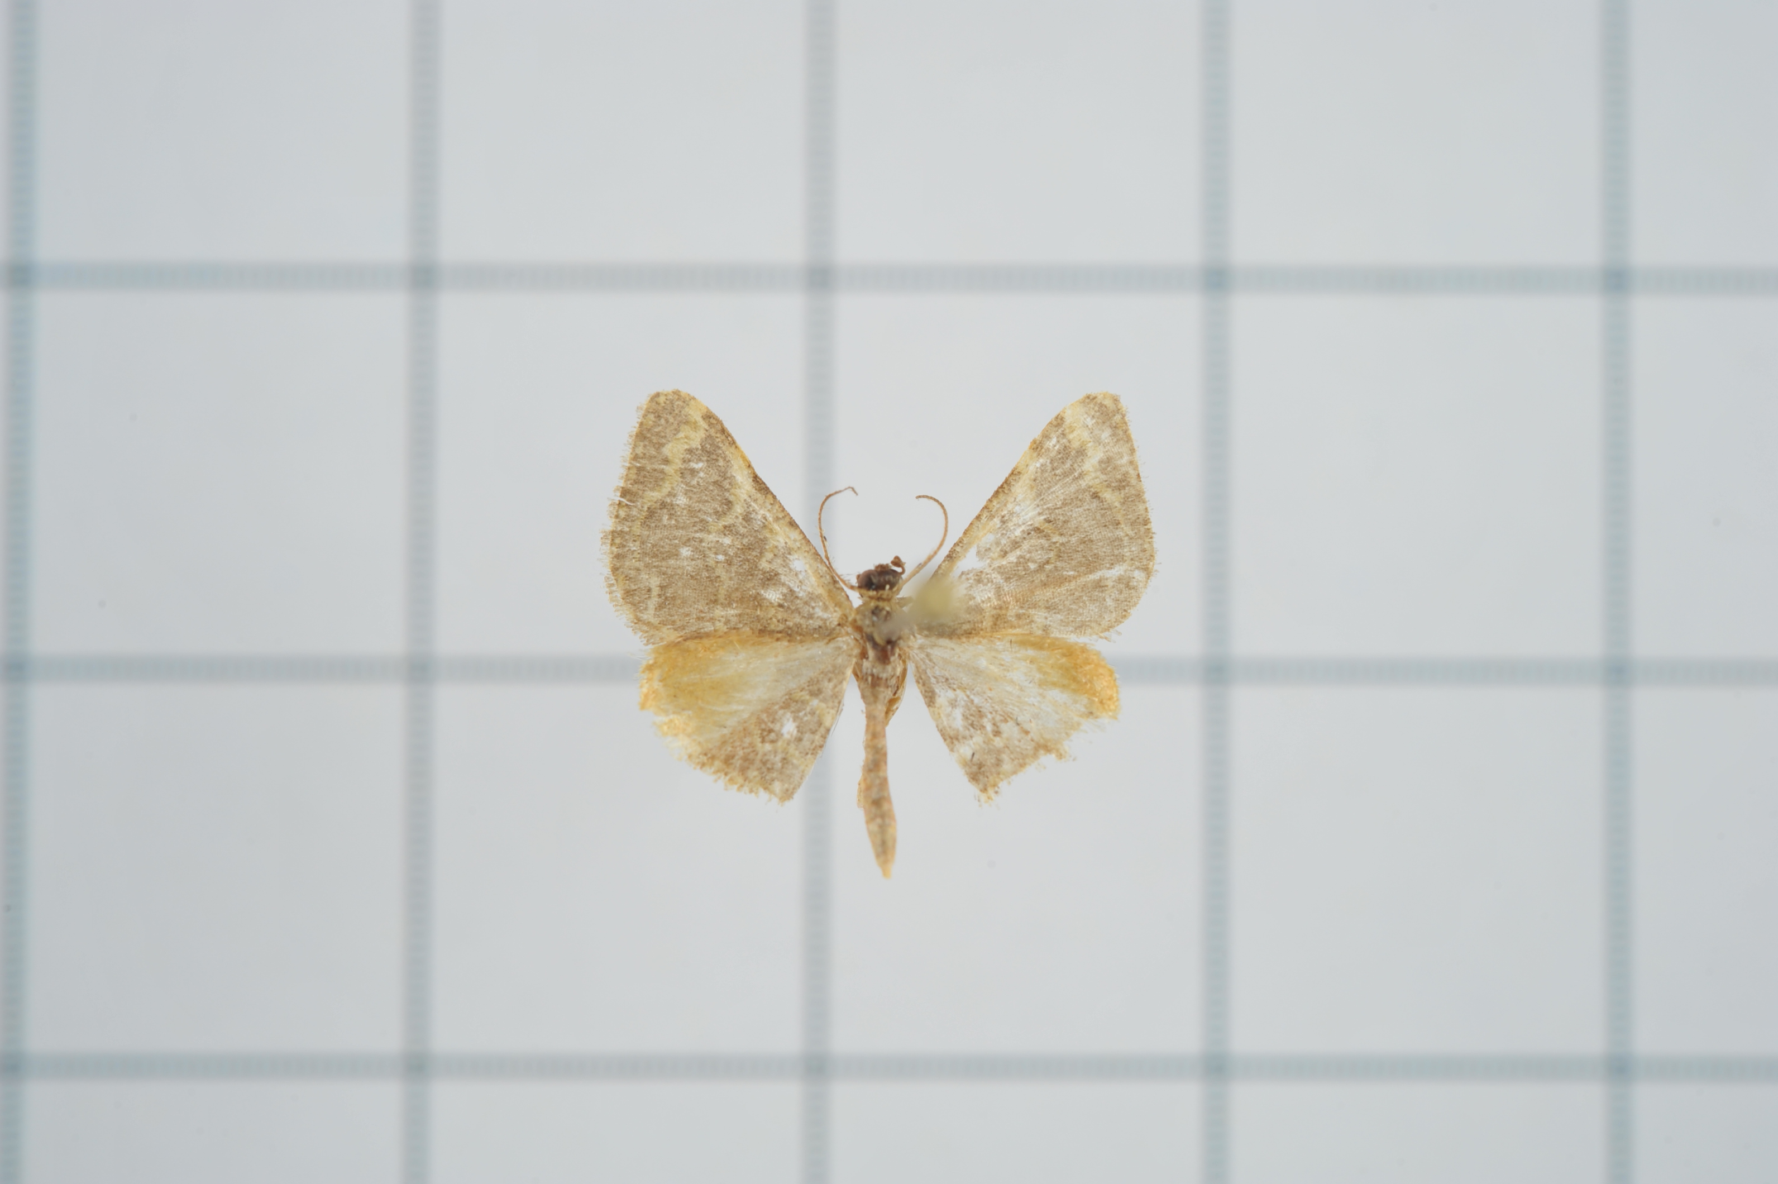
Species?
Lophophleps purpurea
